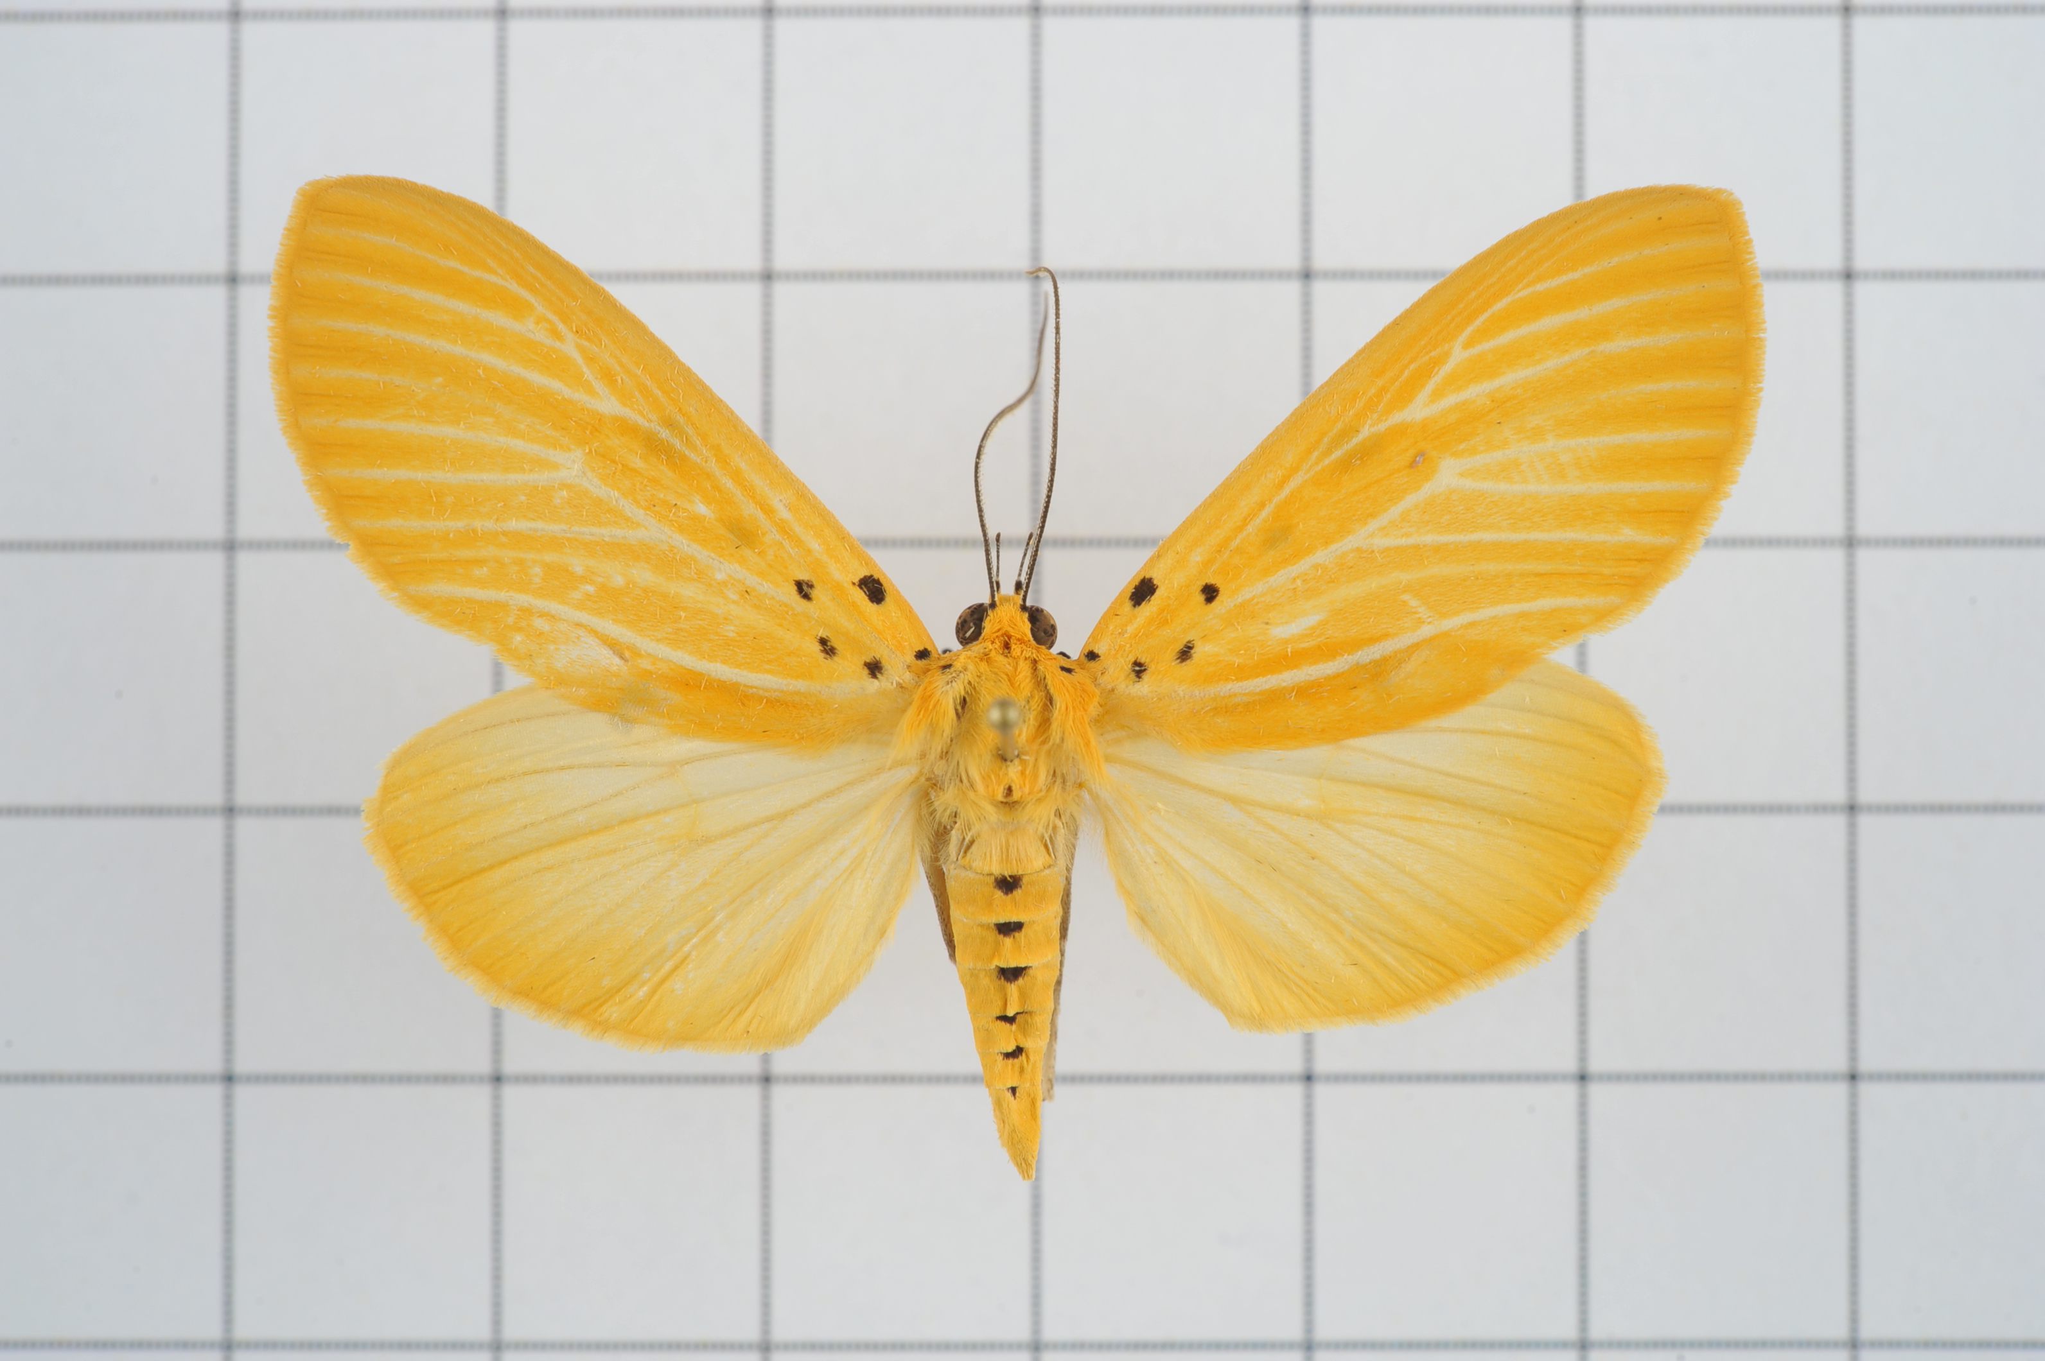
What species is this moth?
Asota egens confinis
